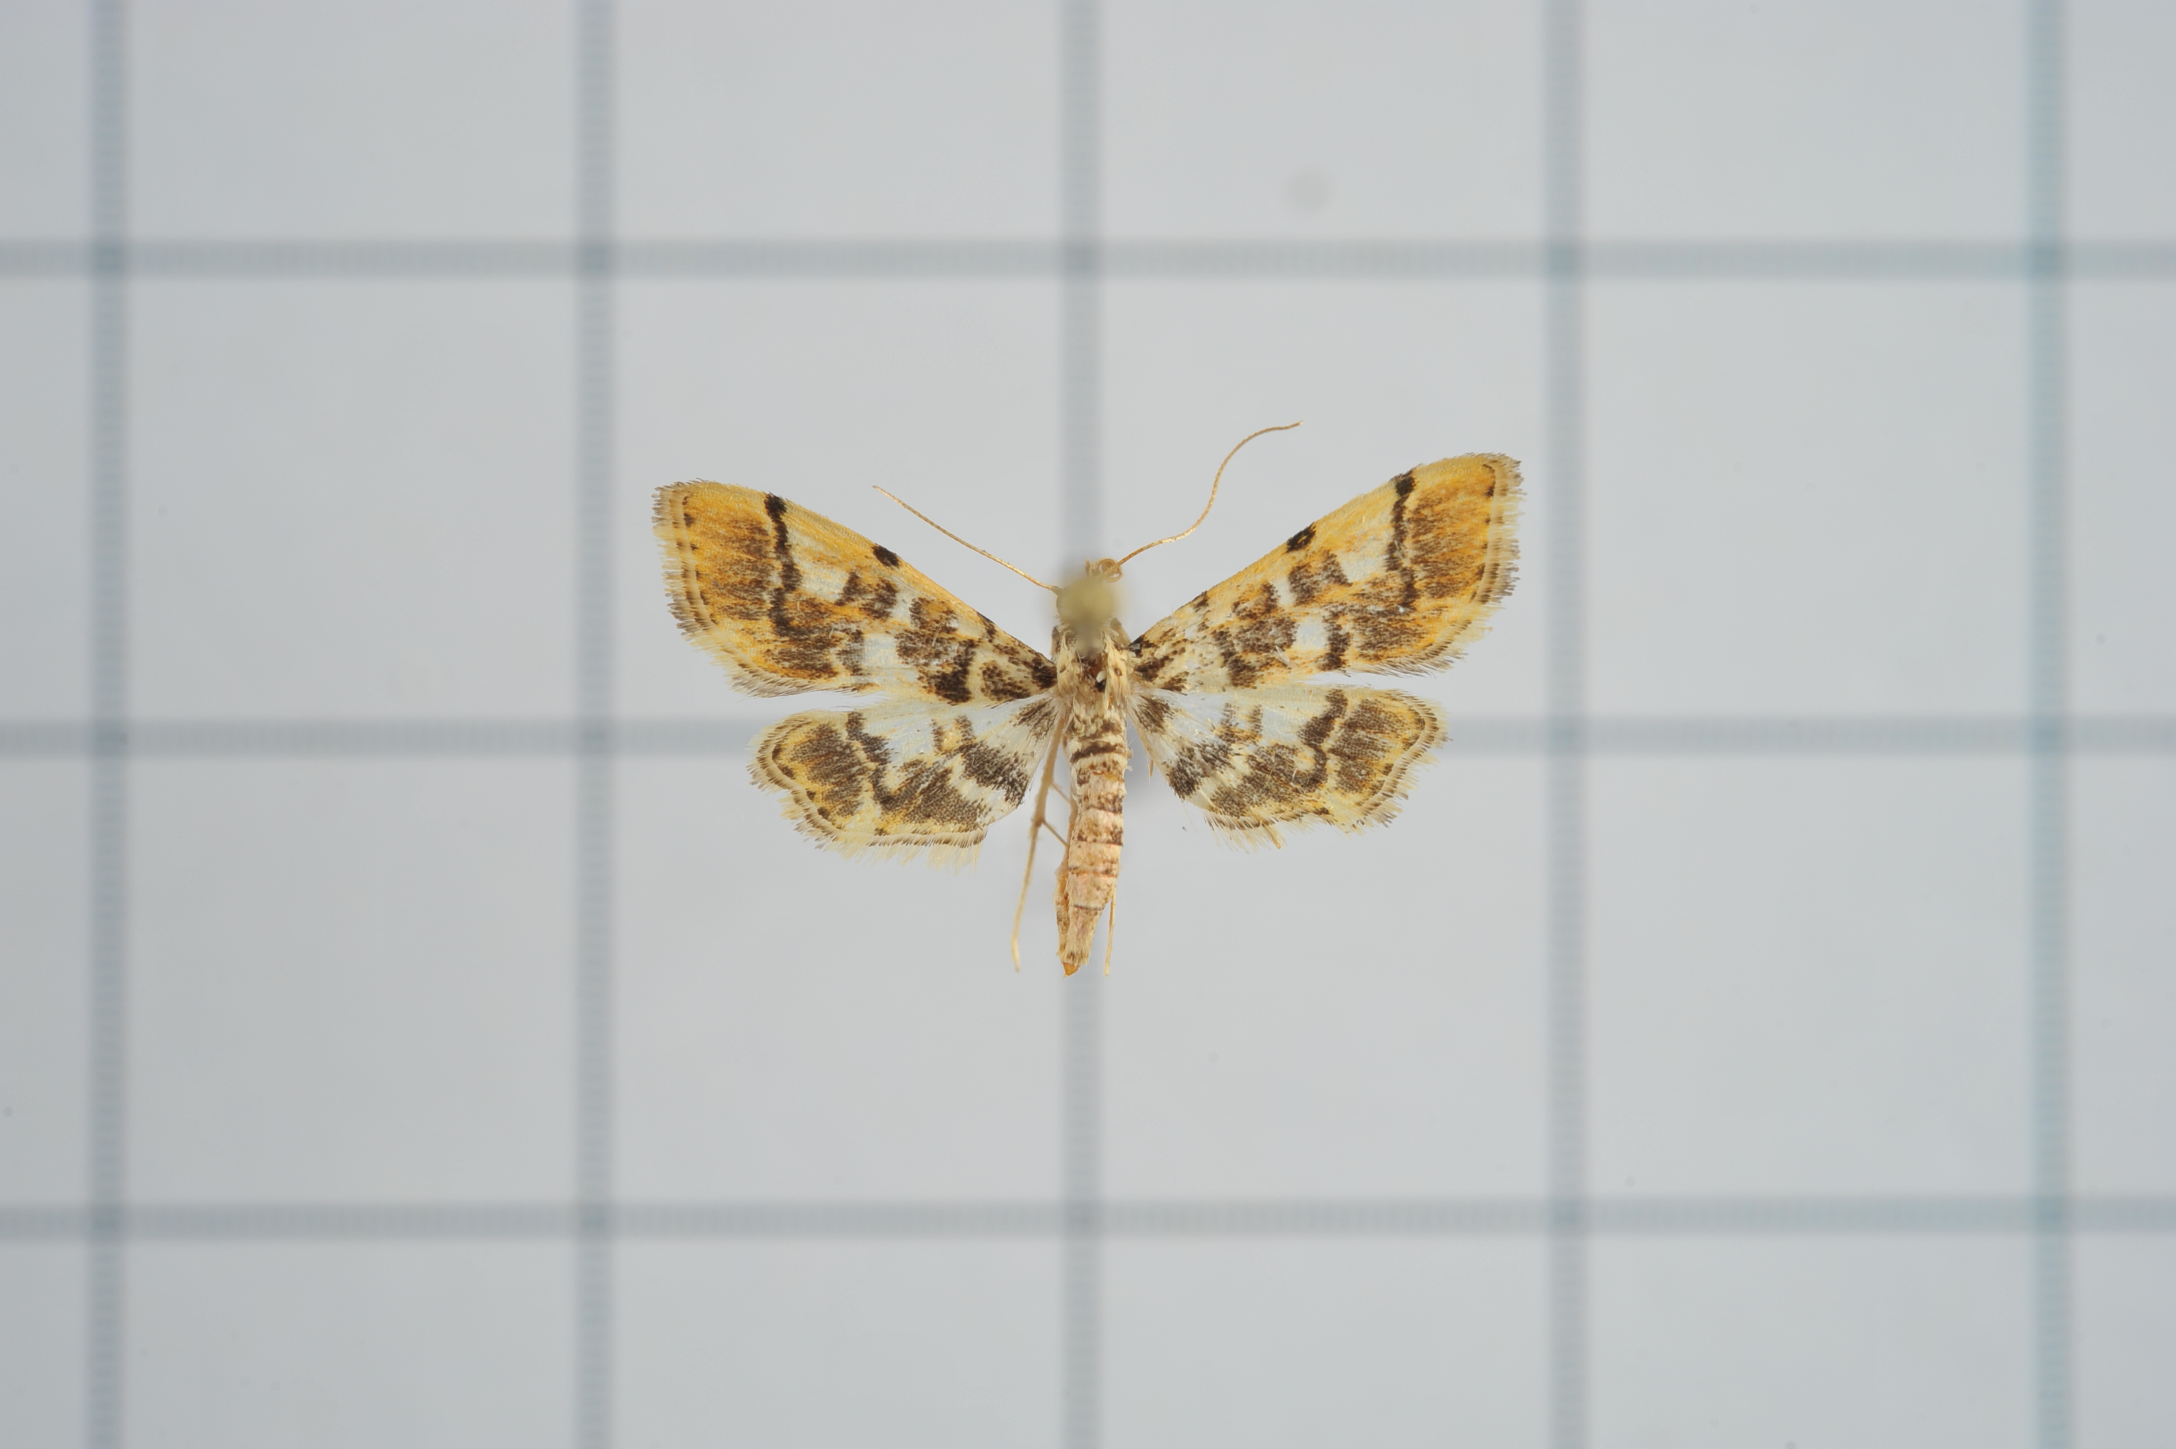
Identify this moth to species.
Lamprosema commixta
